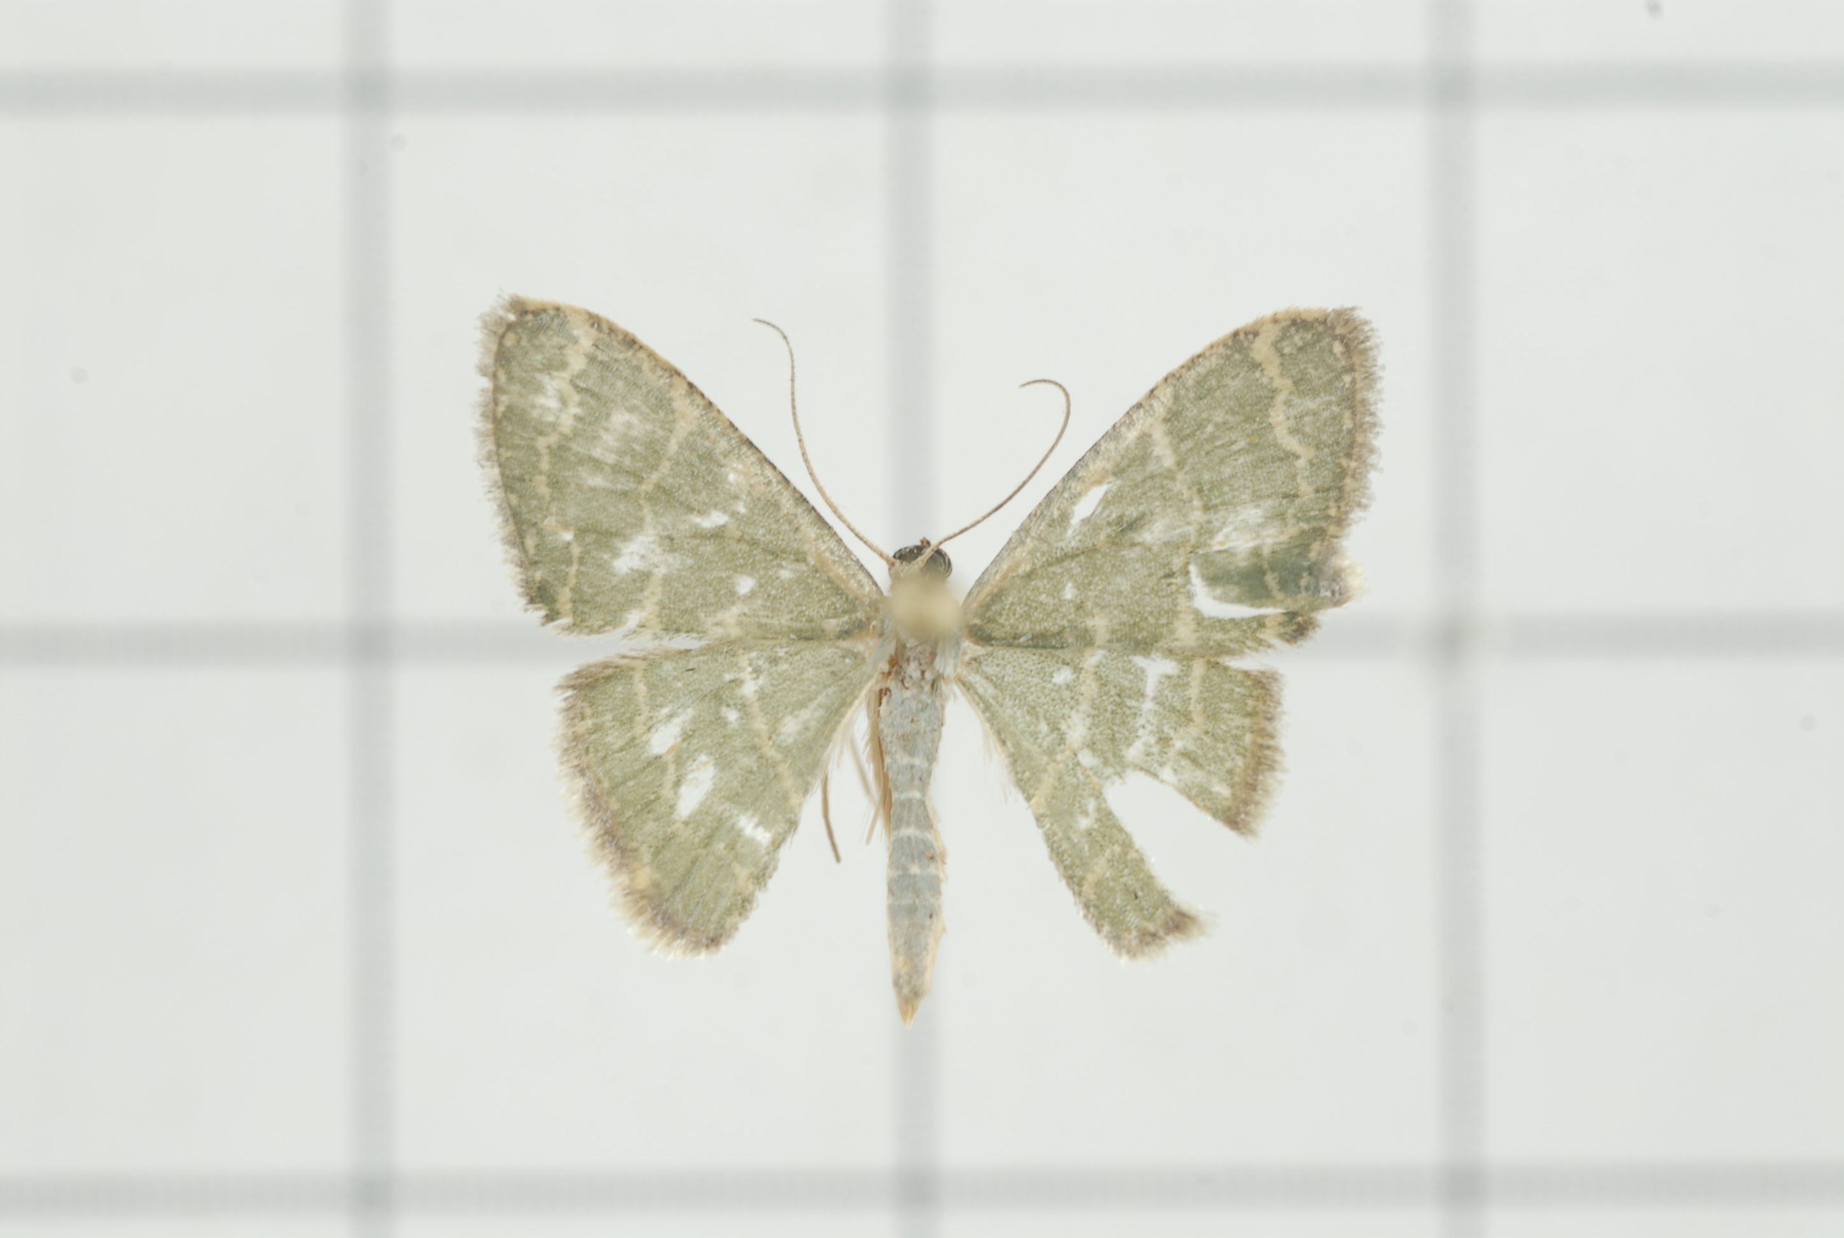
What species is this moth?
Lophophleps purpurea
